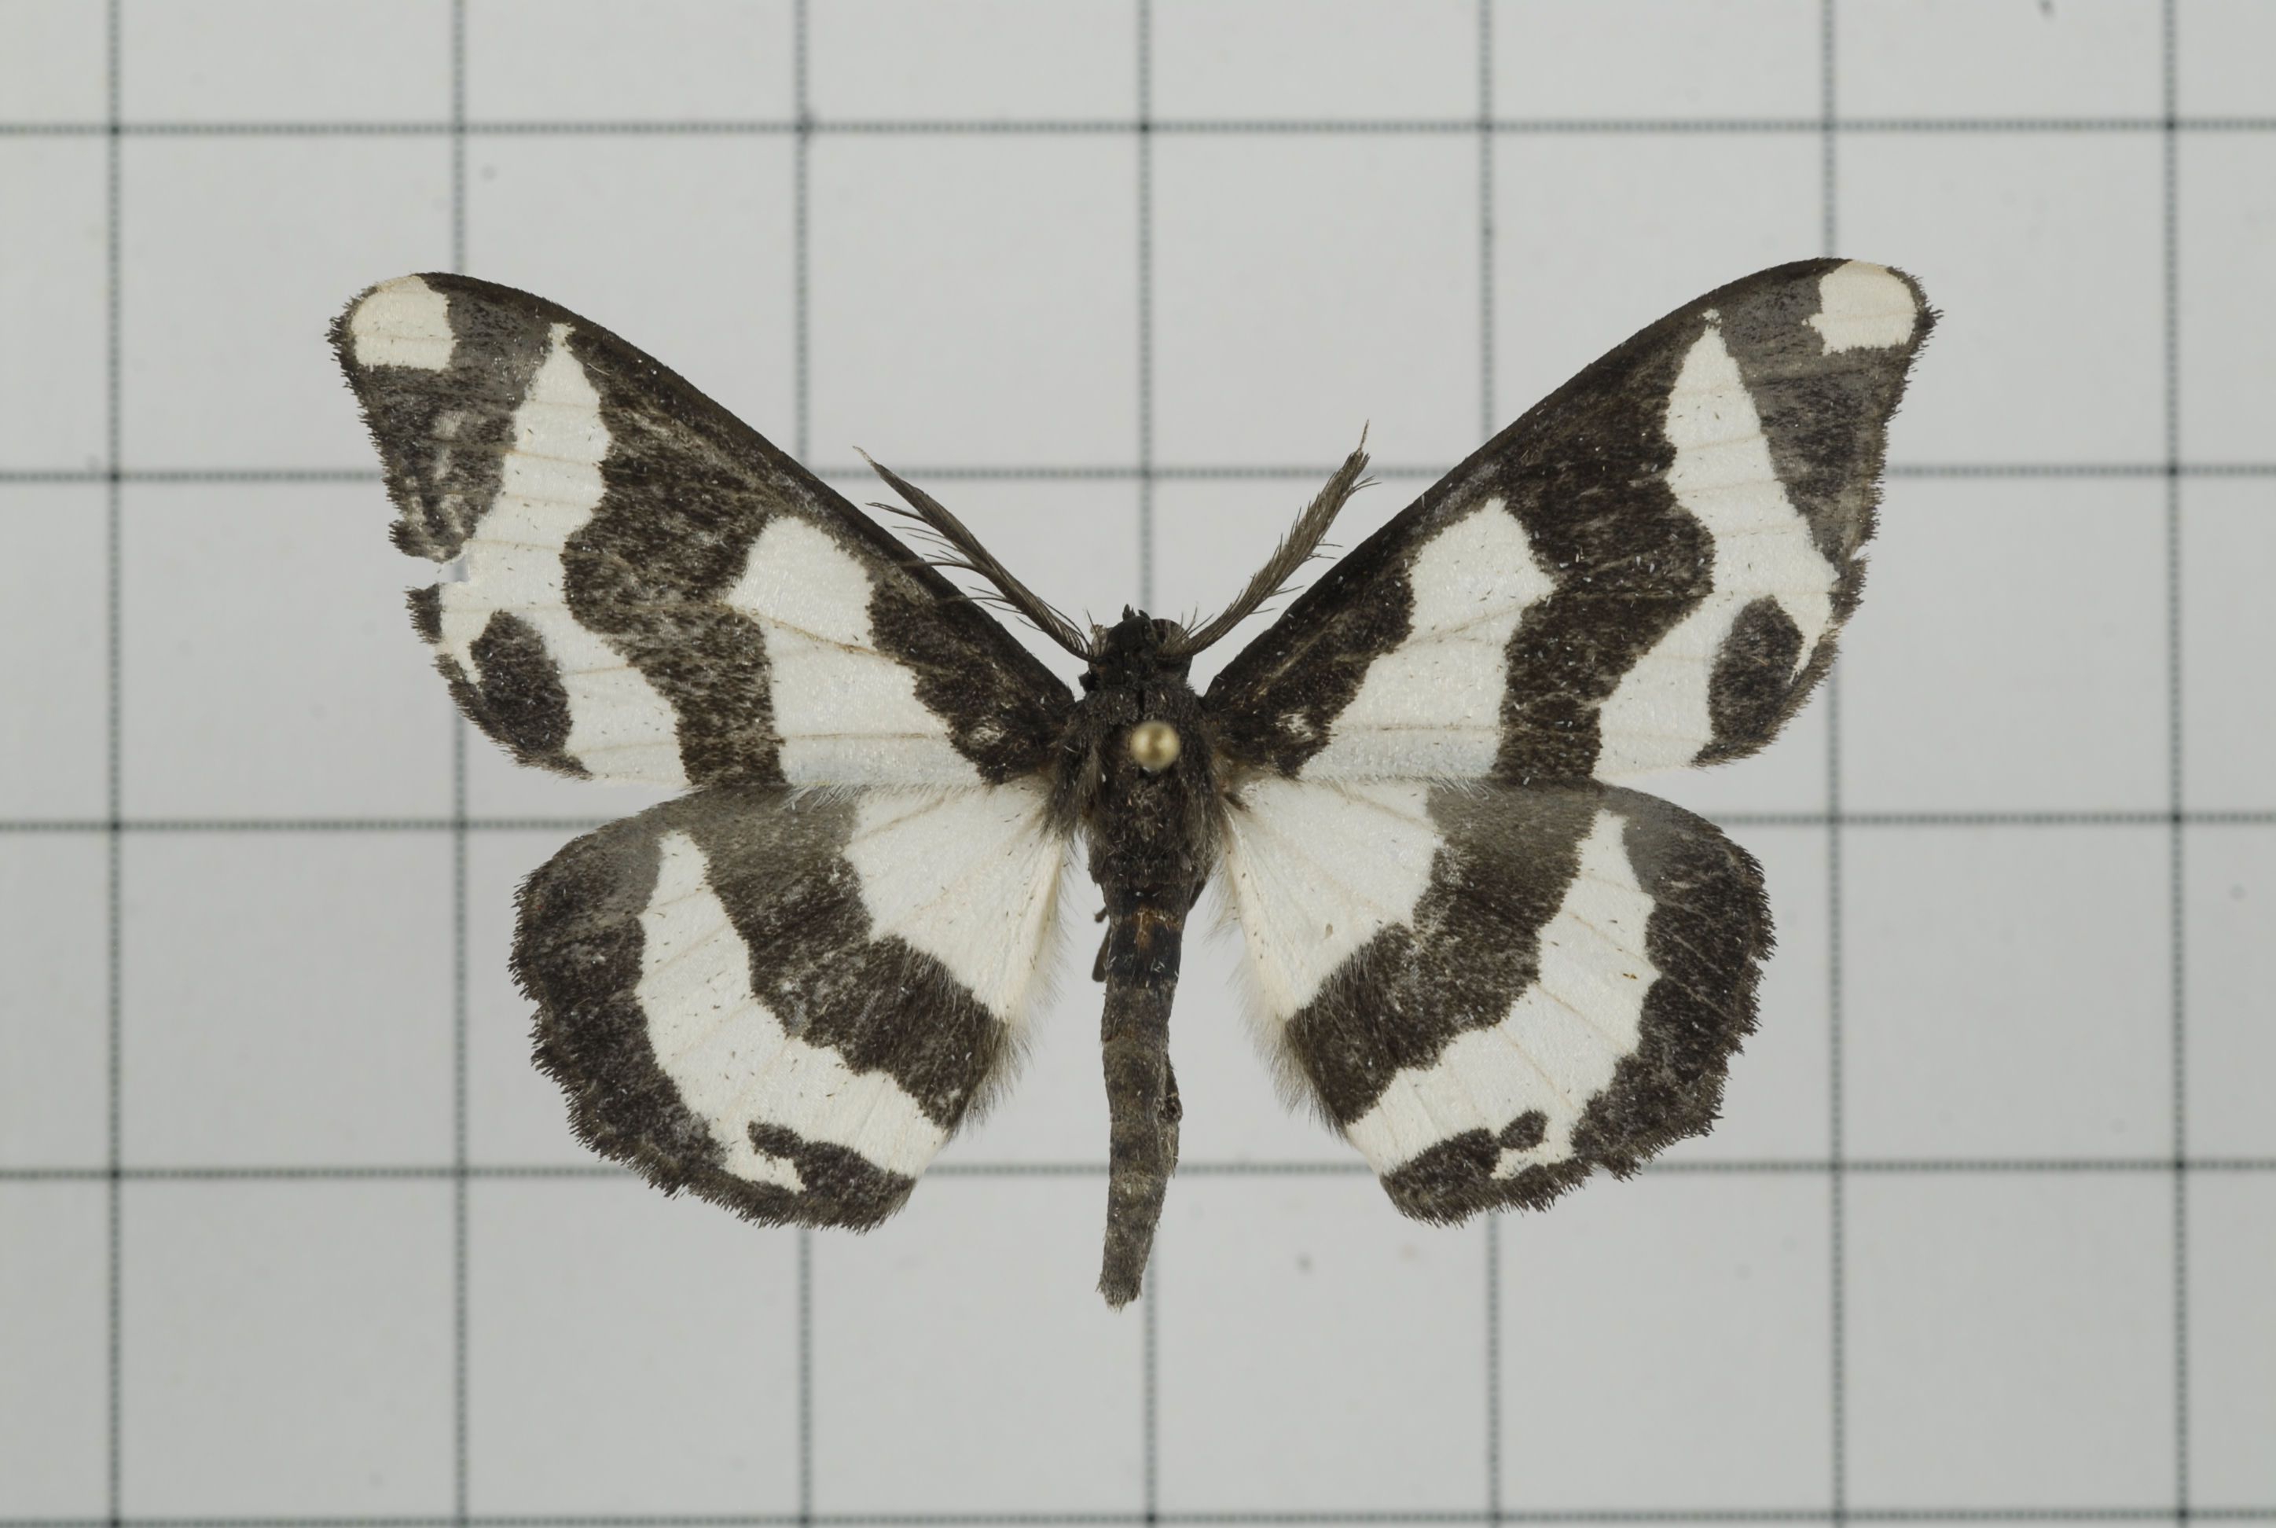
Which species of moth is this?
Hyposidra leucomela
